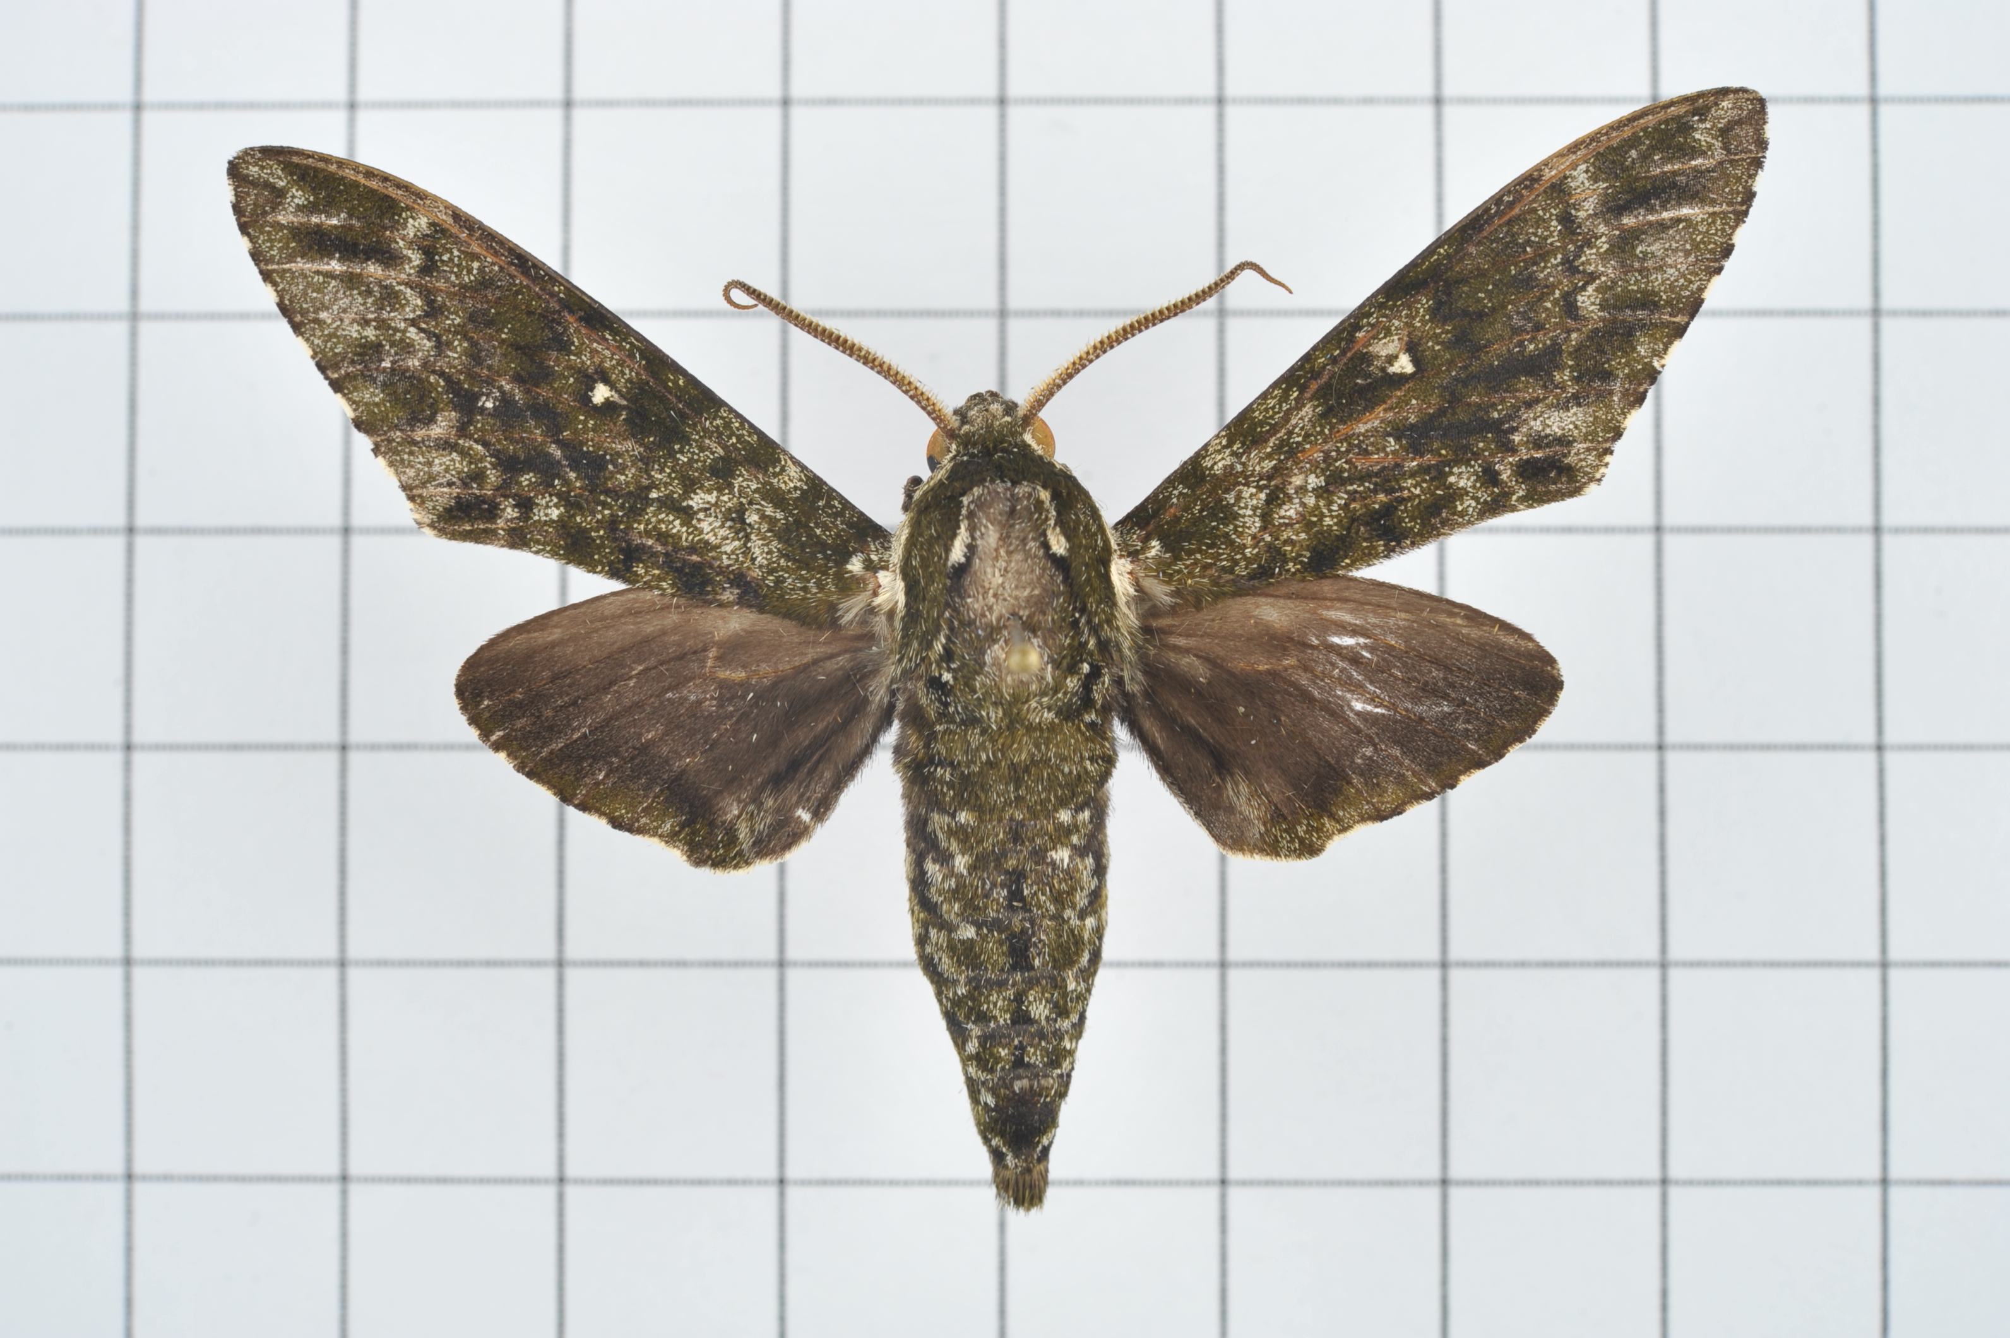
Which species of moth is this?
Dolbina formosana
